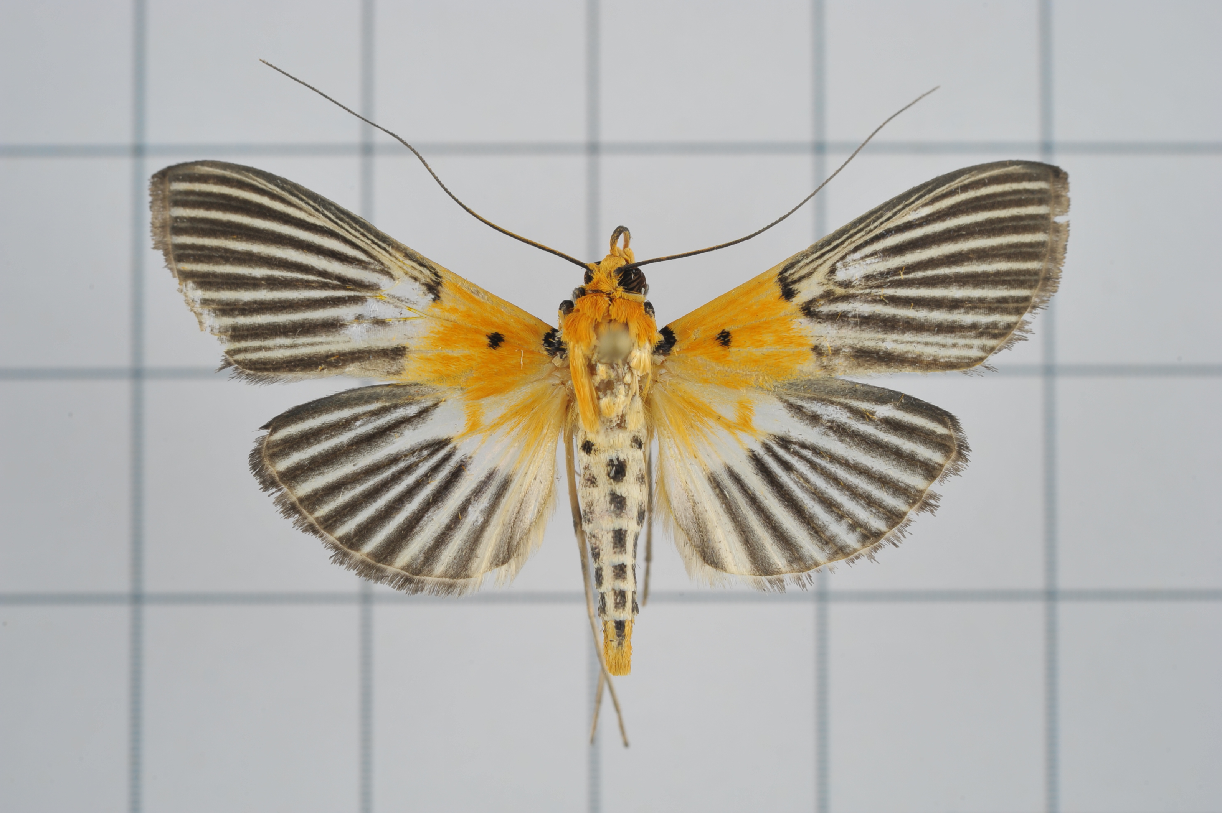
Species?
Nevrina procopia
